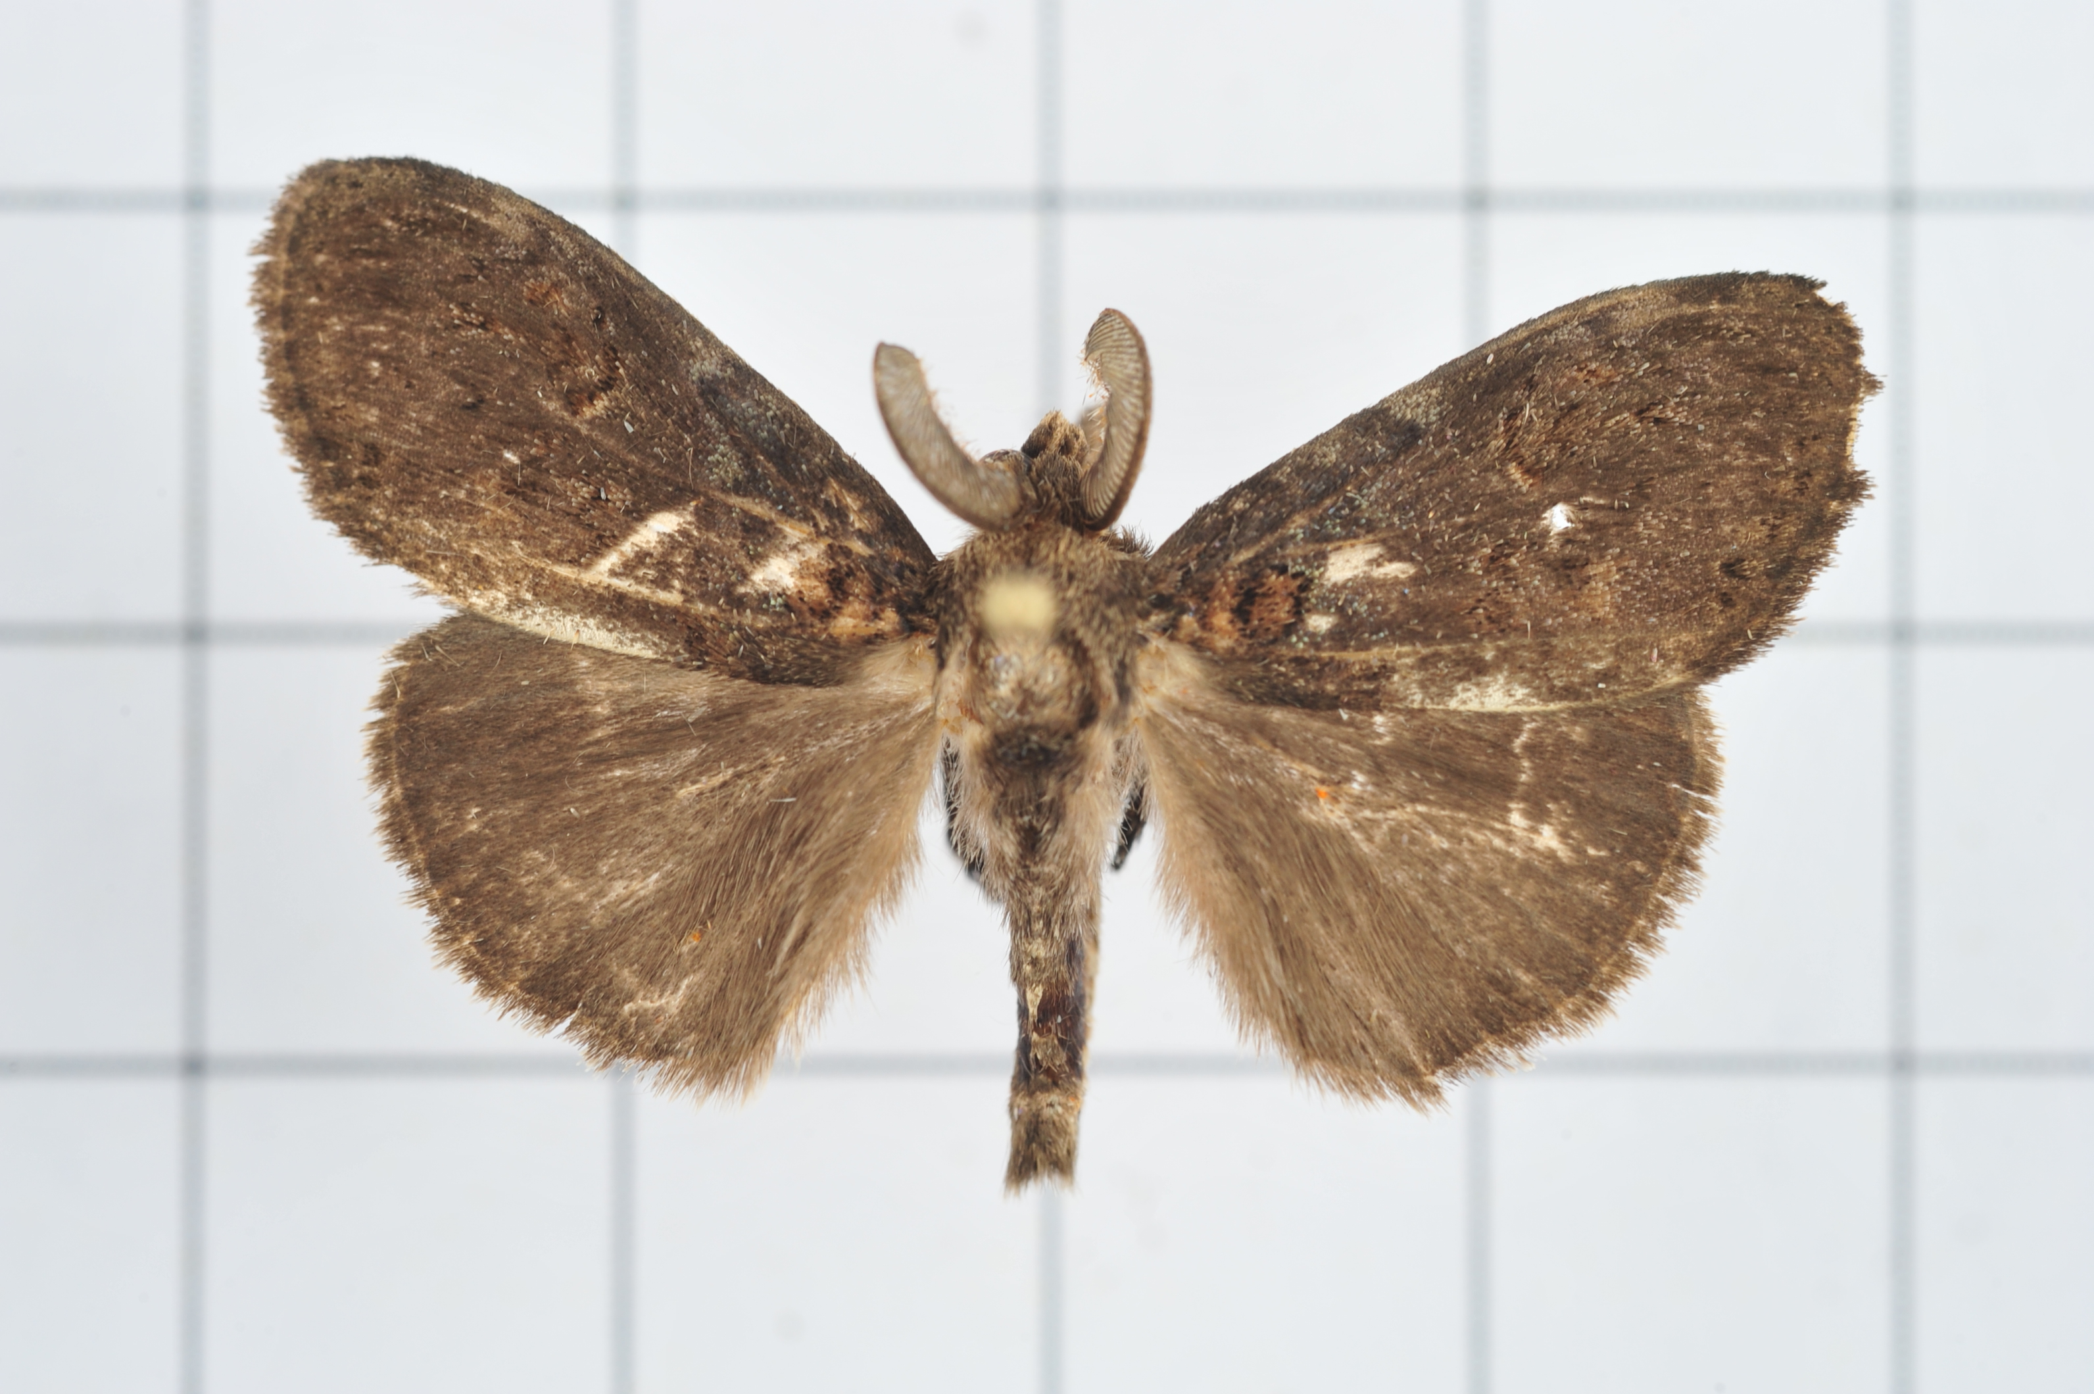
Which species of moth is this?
Olene dudgeoni
